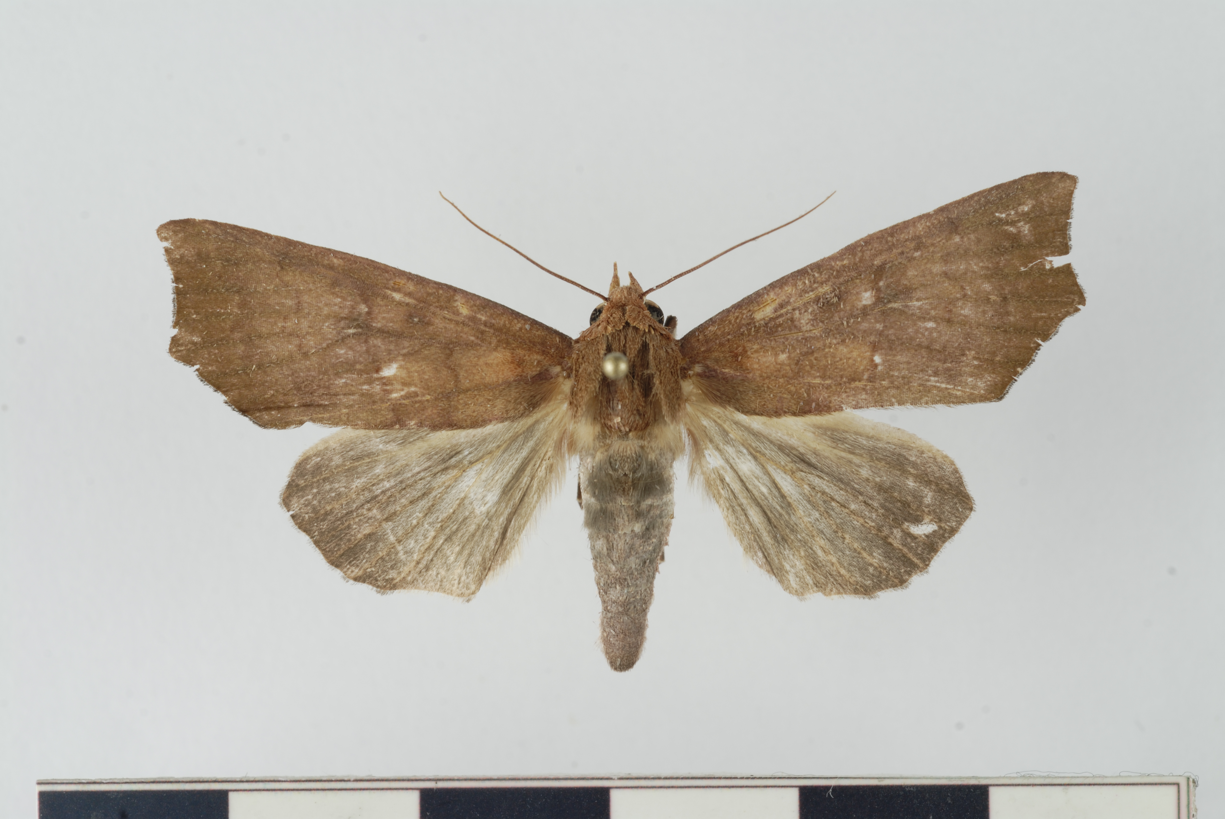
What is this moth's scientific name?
Rusicada privata
